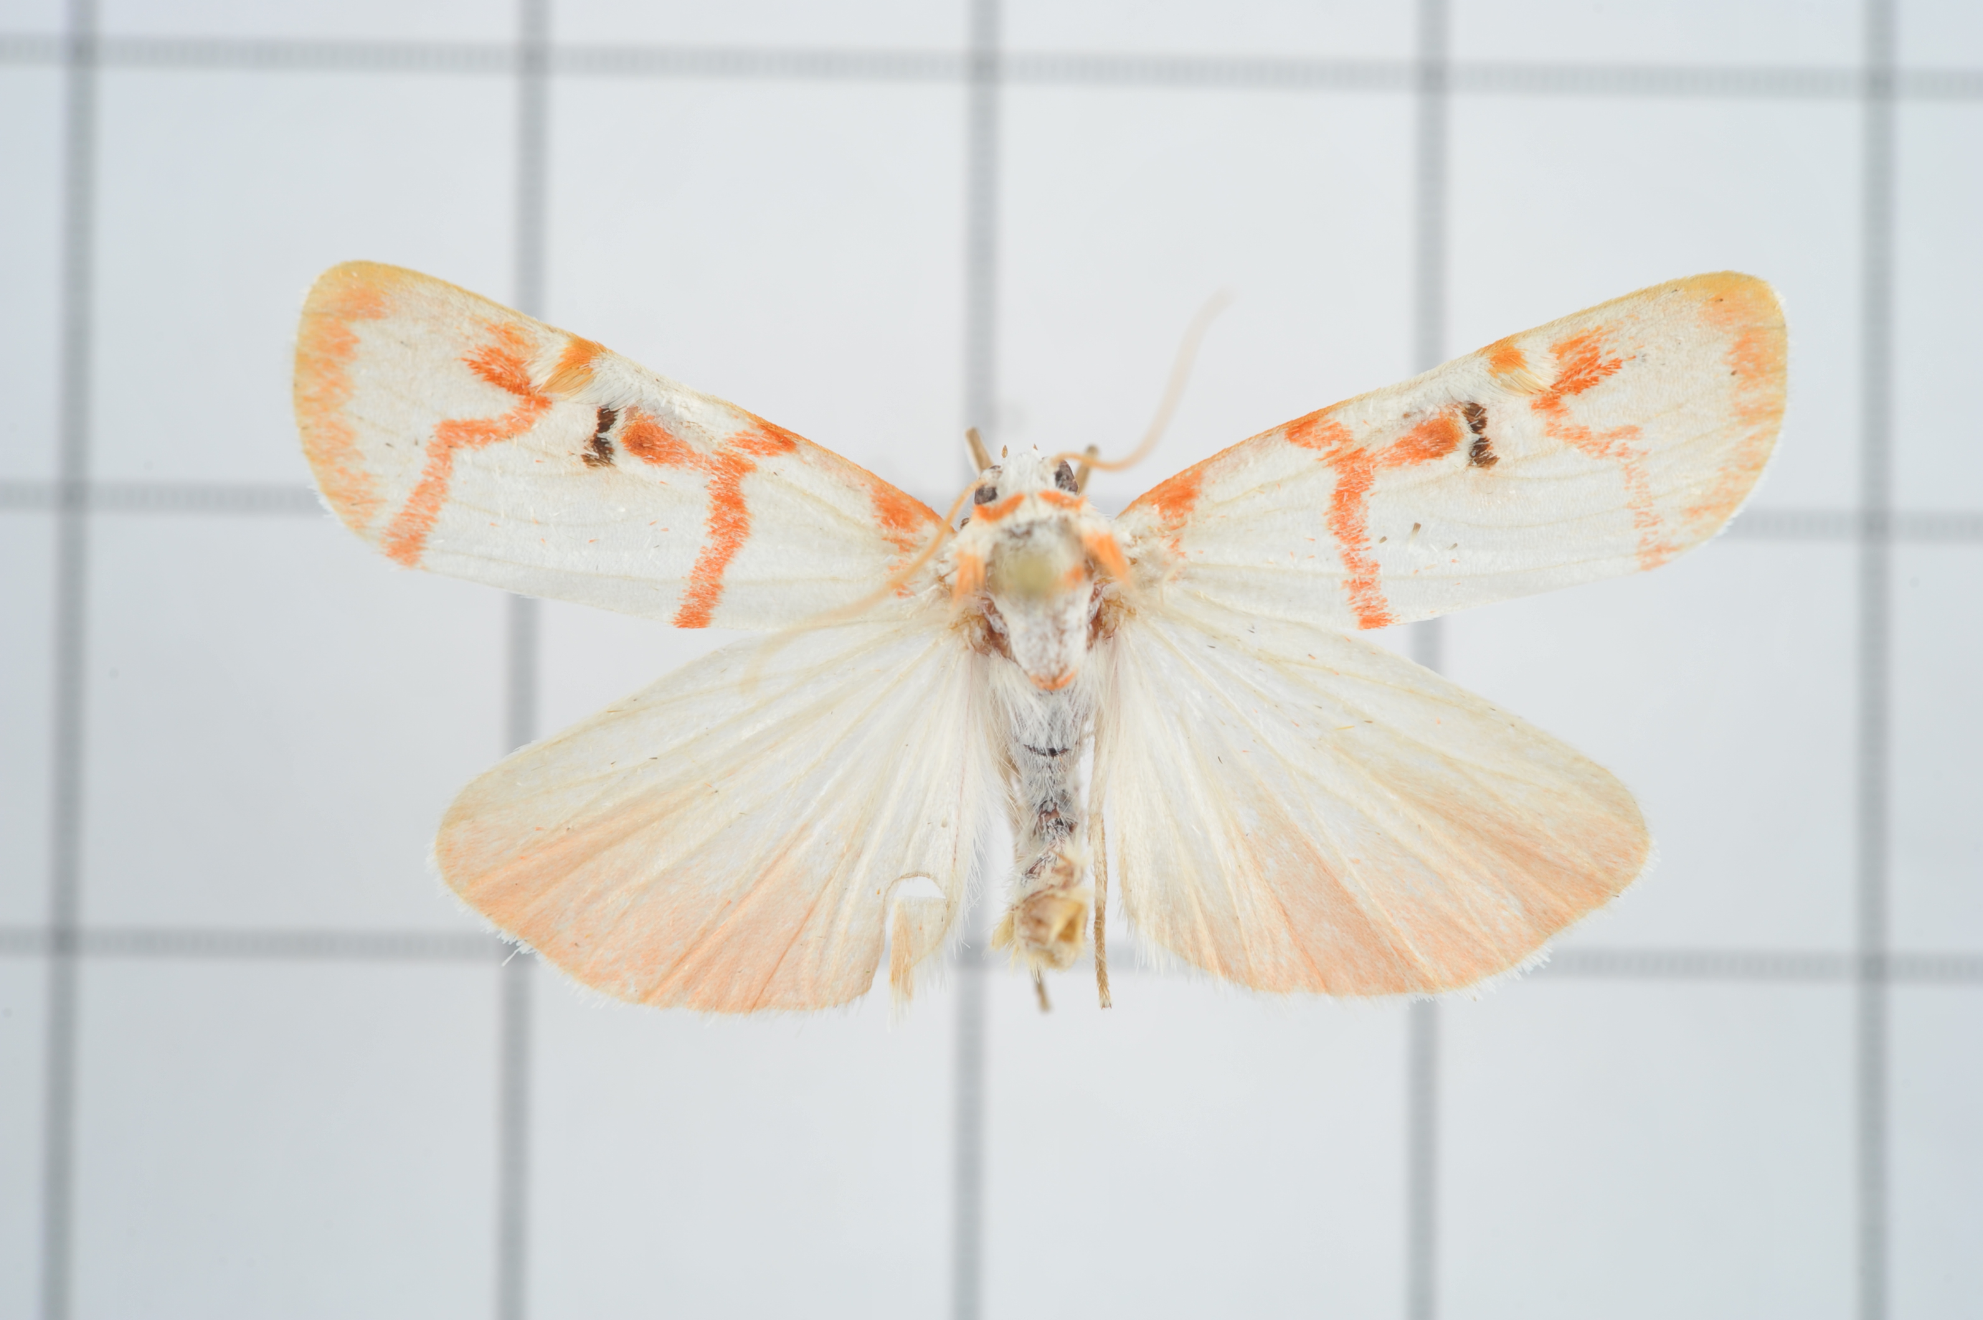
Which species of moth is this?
Cyana hamata hamata
